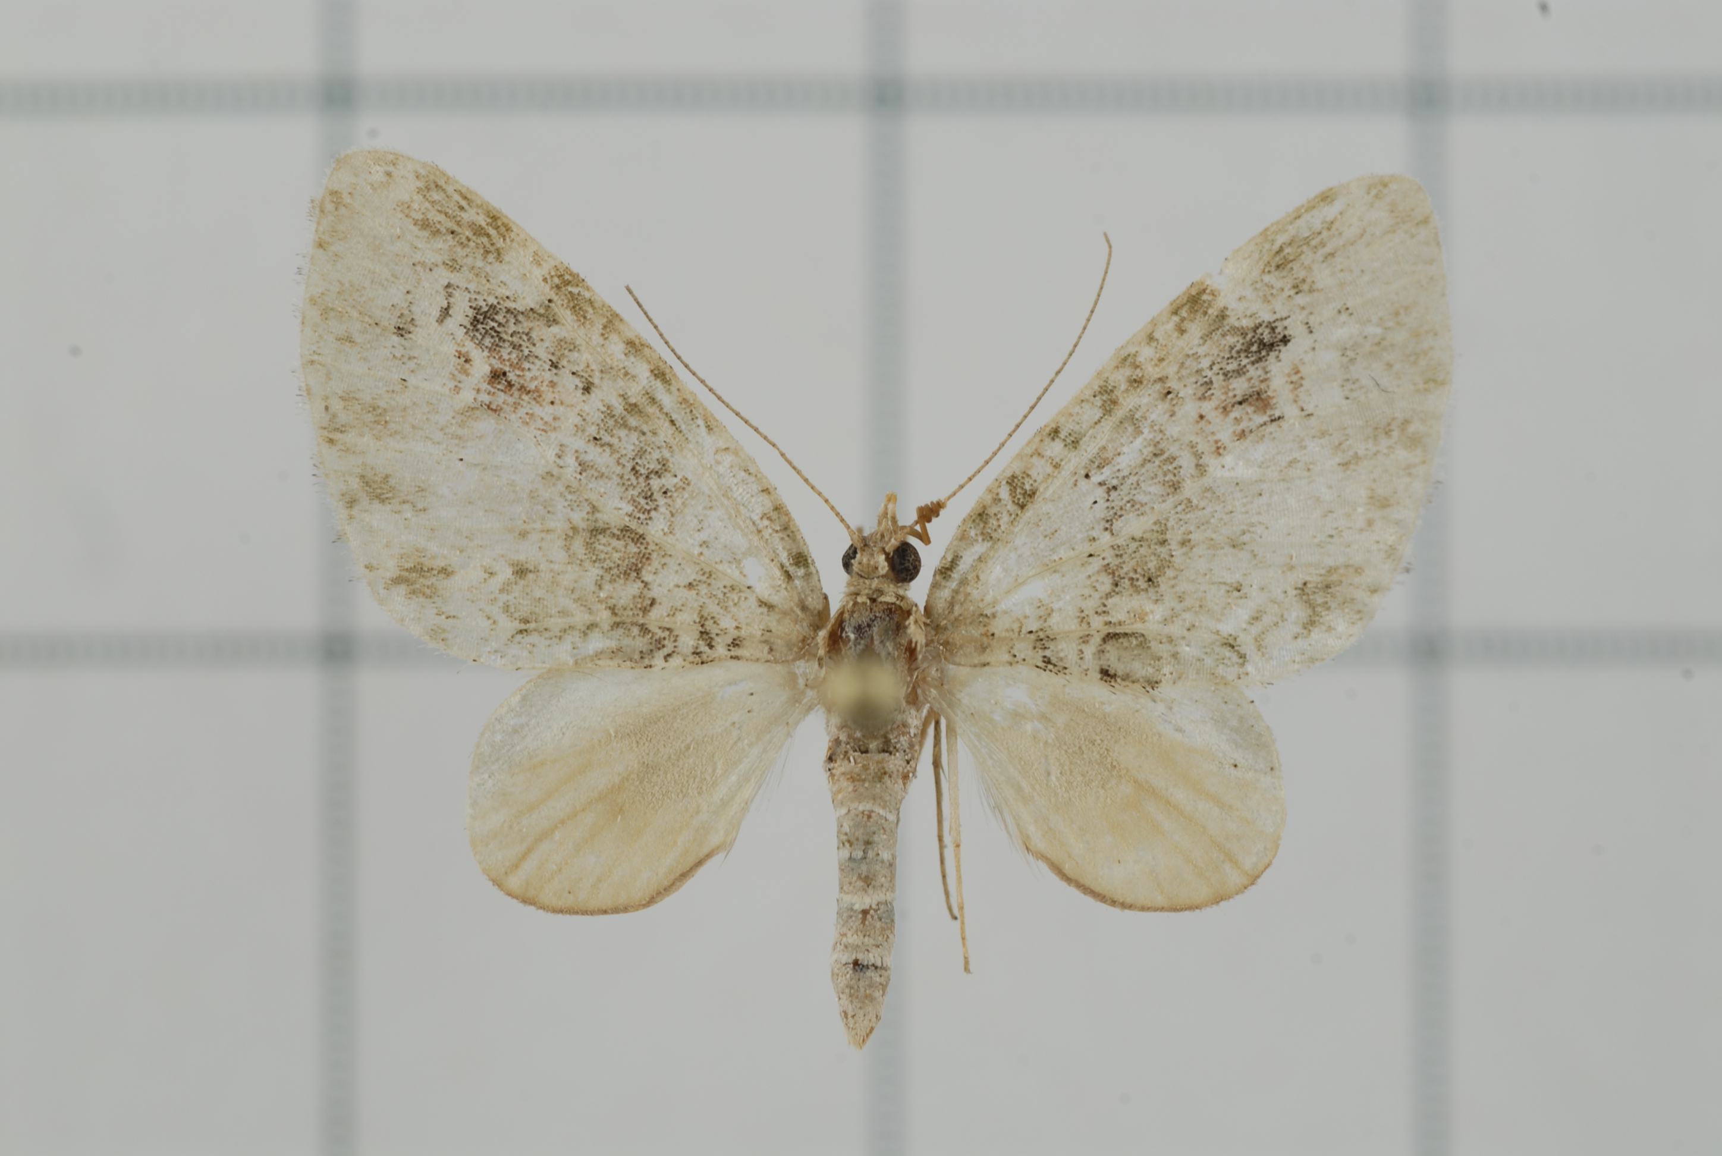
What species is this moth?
Chloroclystis rubroviridis rubroviridis
